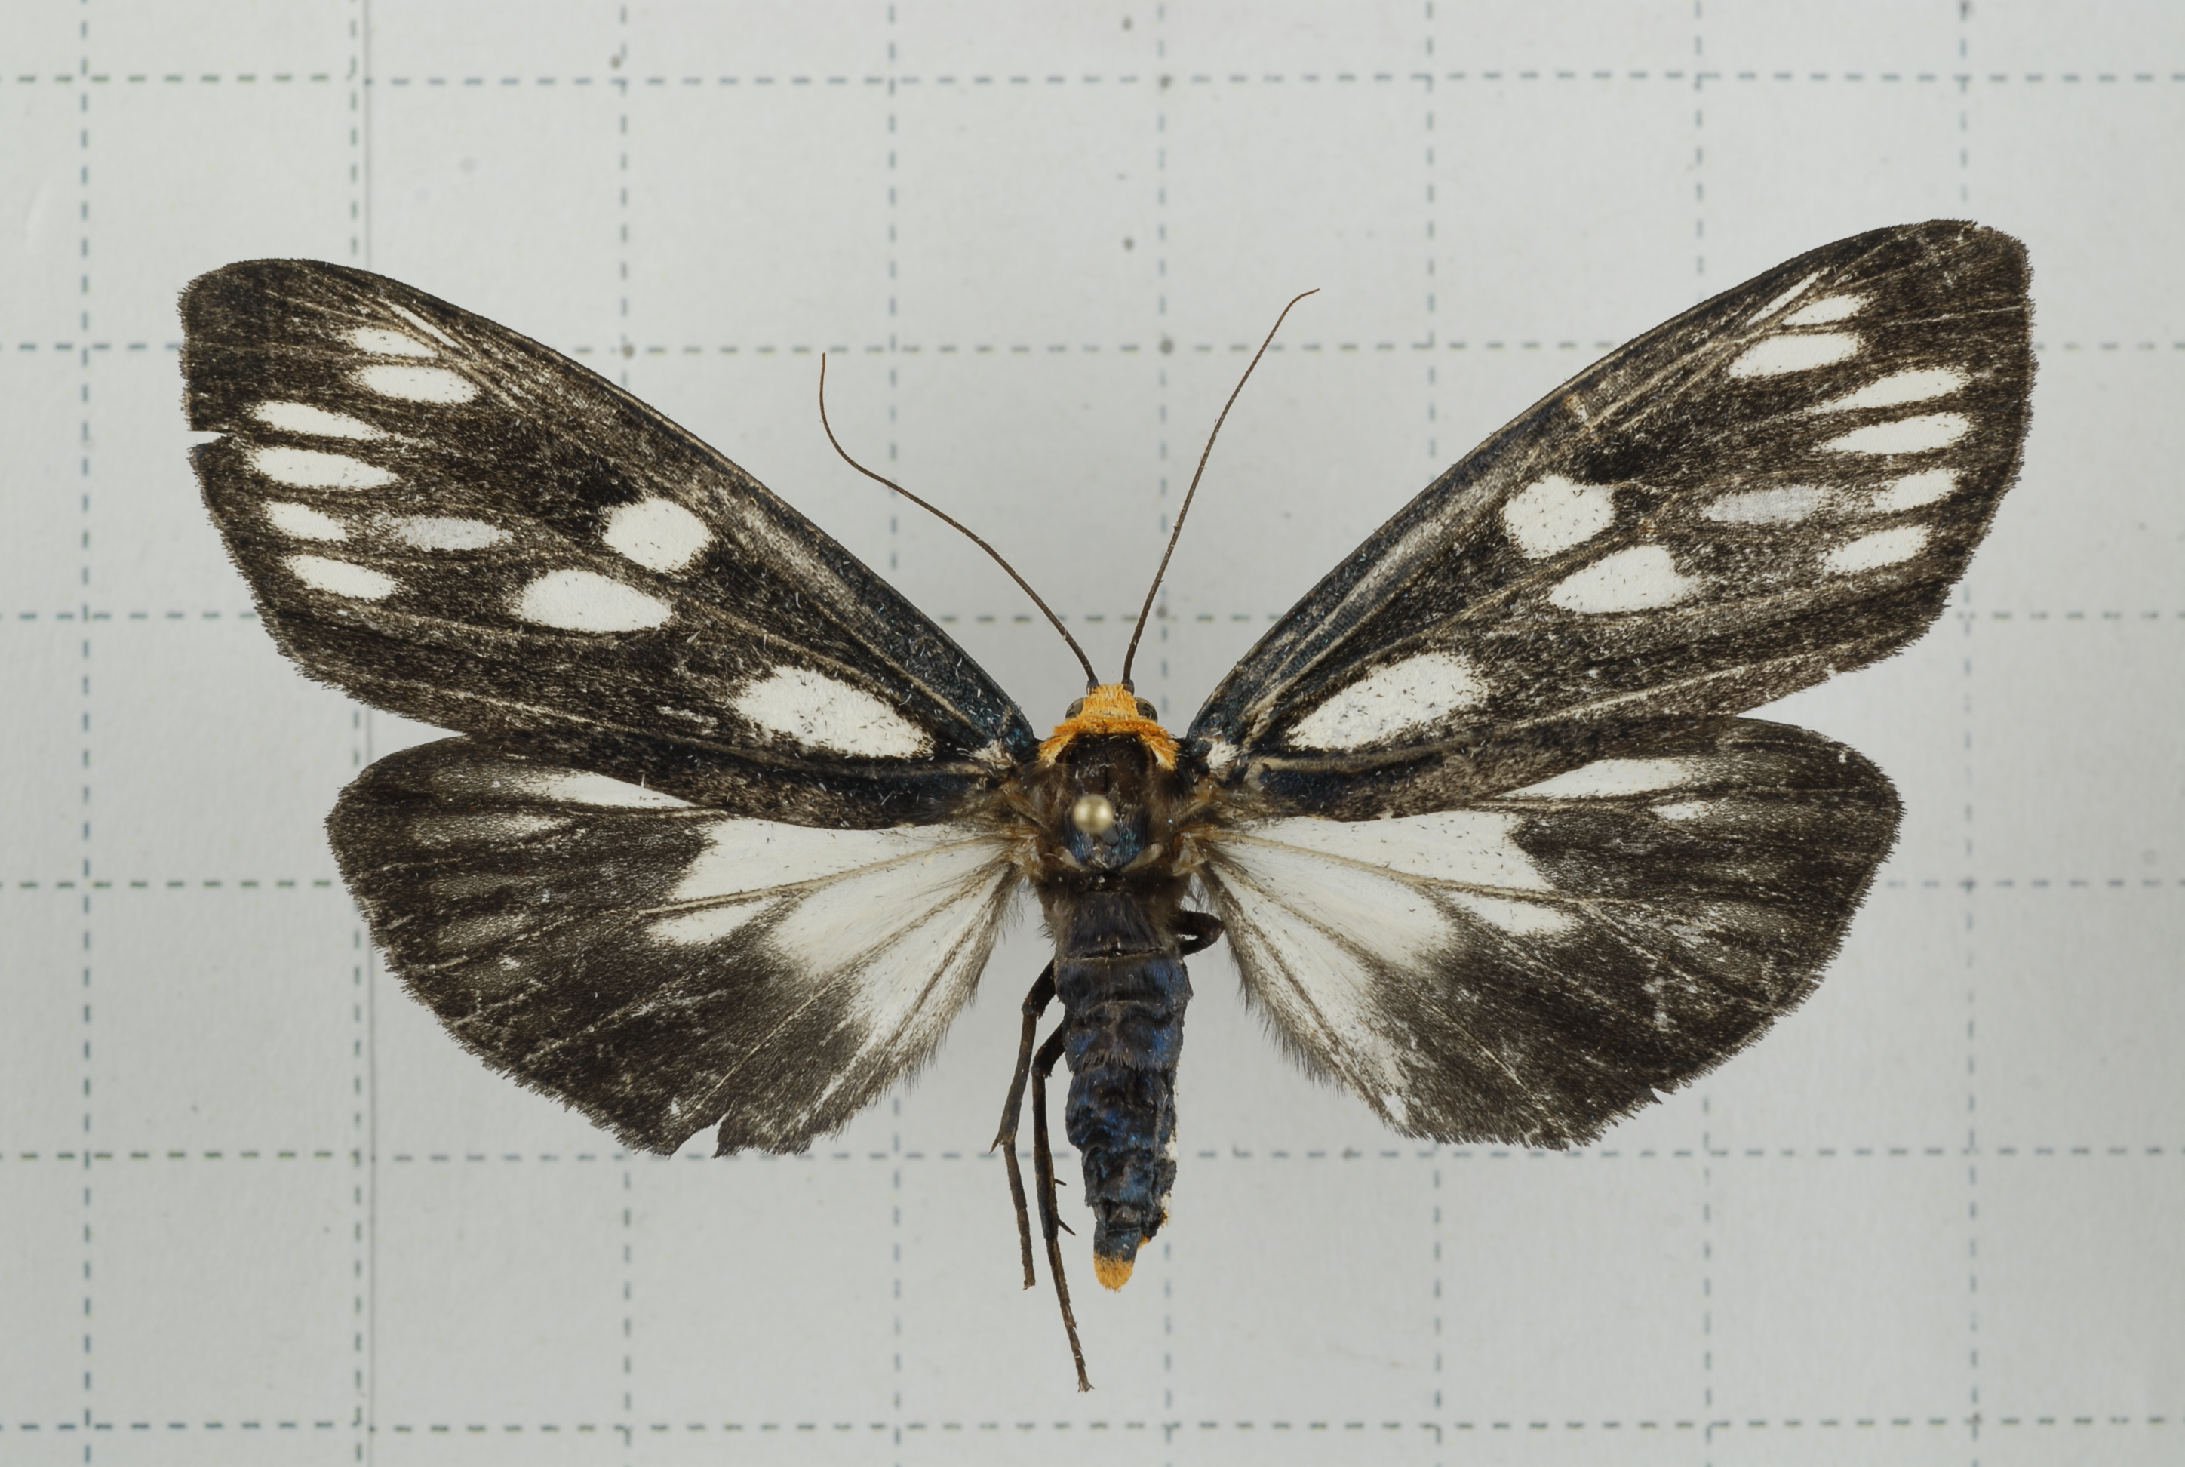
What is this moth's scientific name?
Macrobrochis gigas
